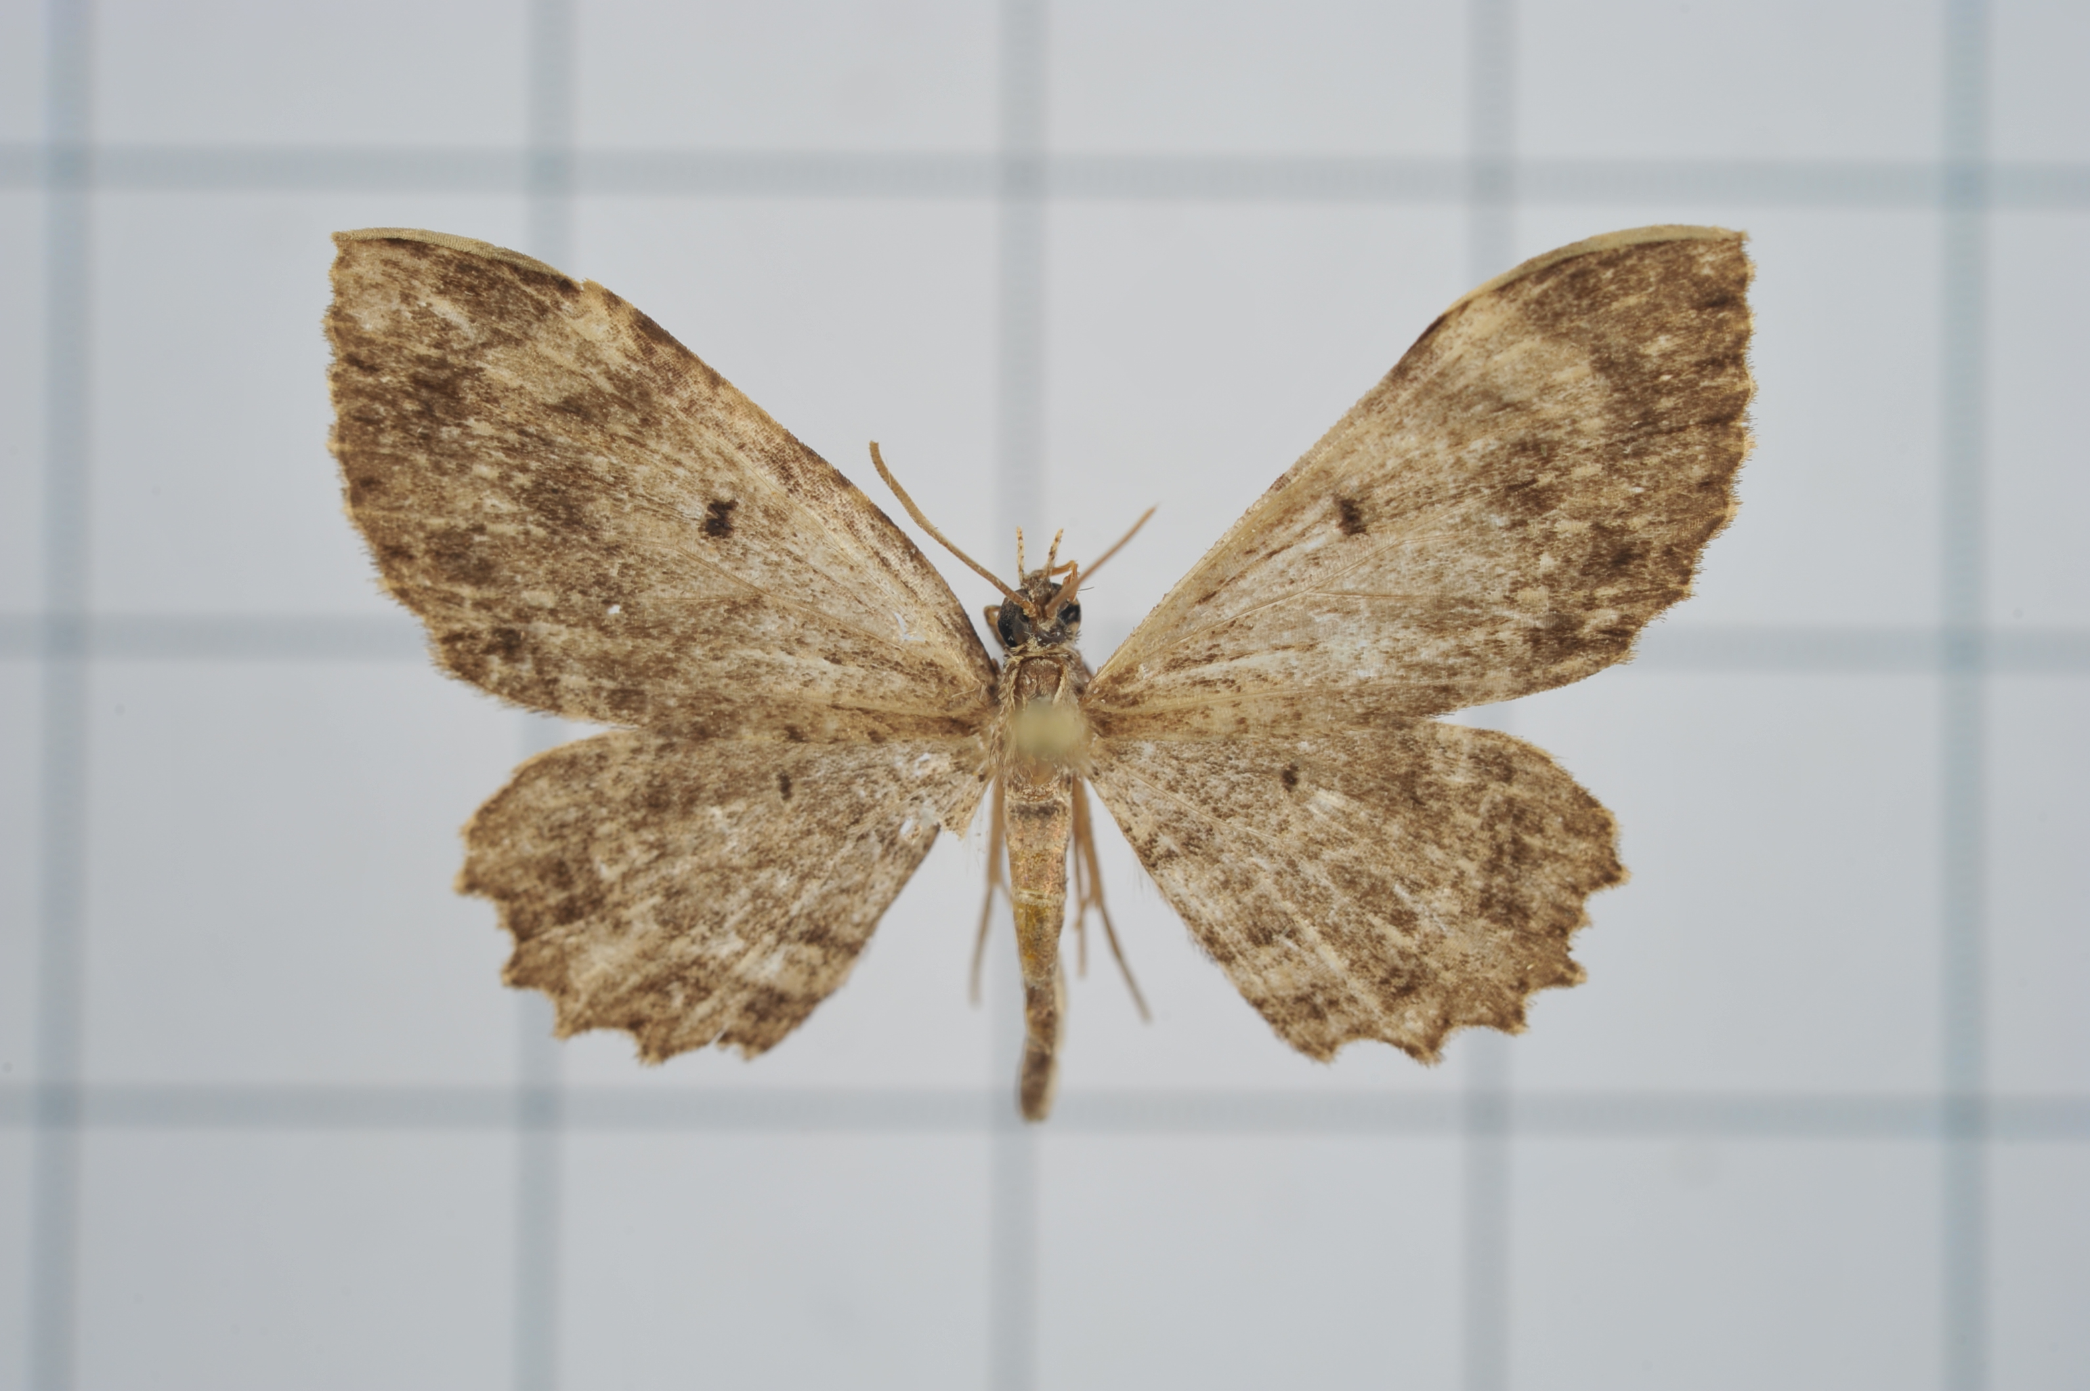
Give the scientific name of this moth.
Collix ghosha ghosha
